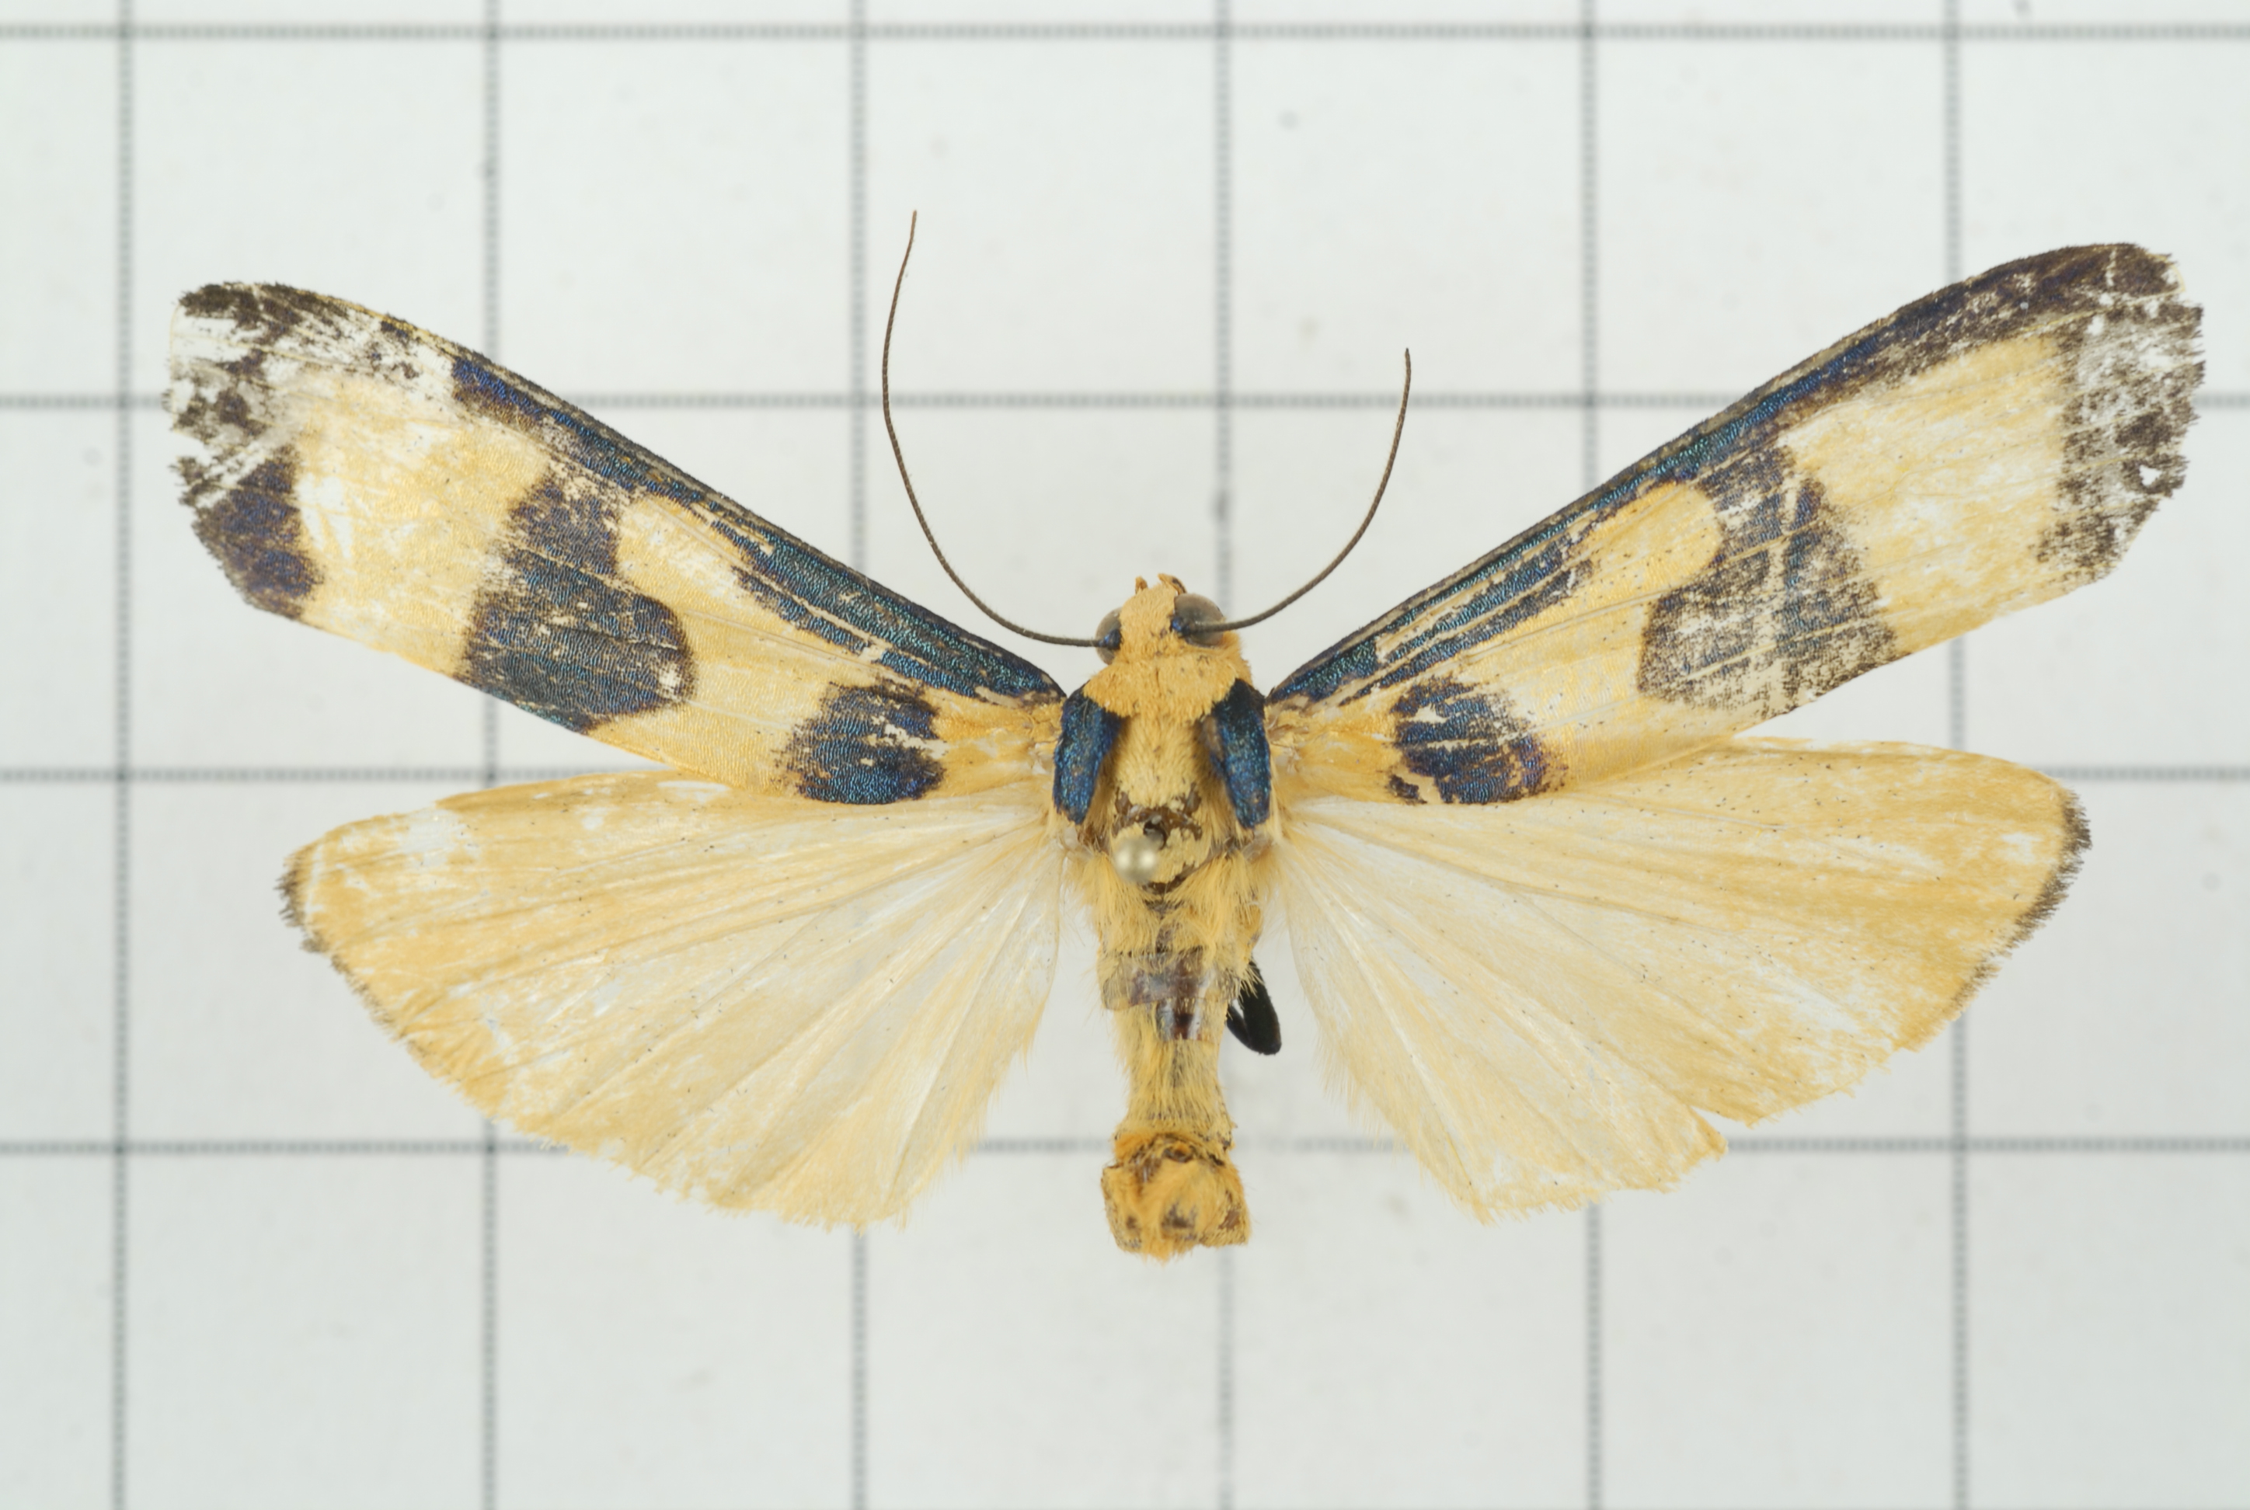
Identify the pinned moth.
Chrysaeglia magnifica
